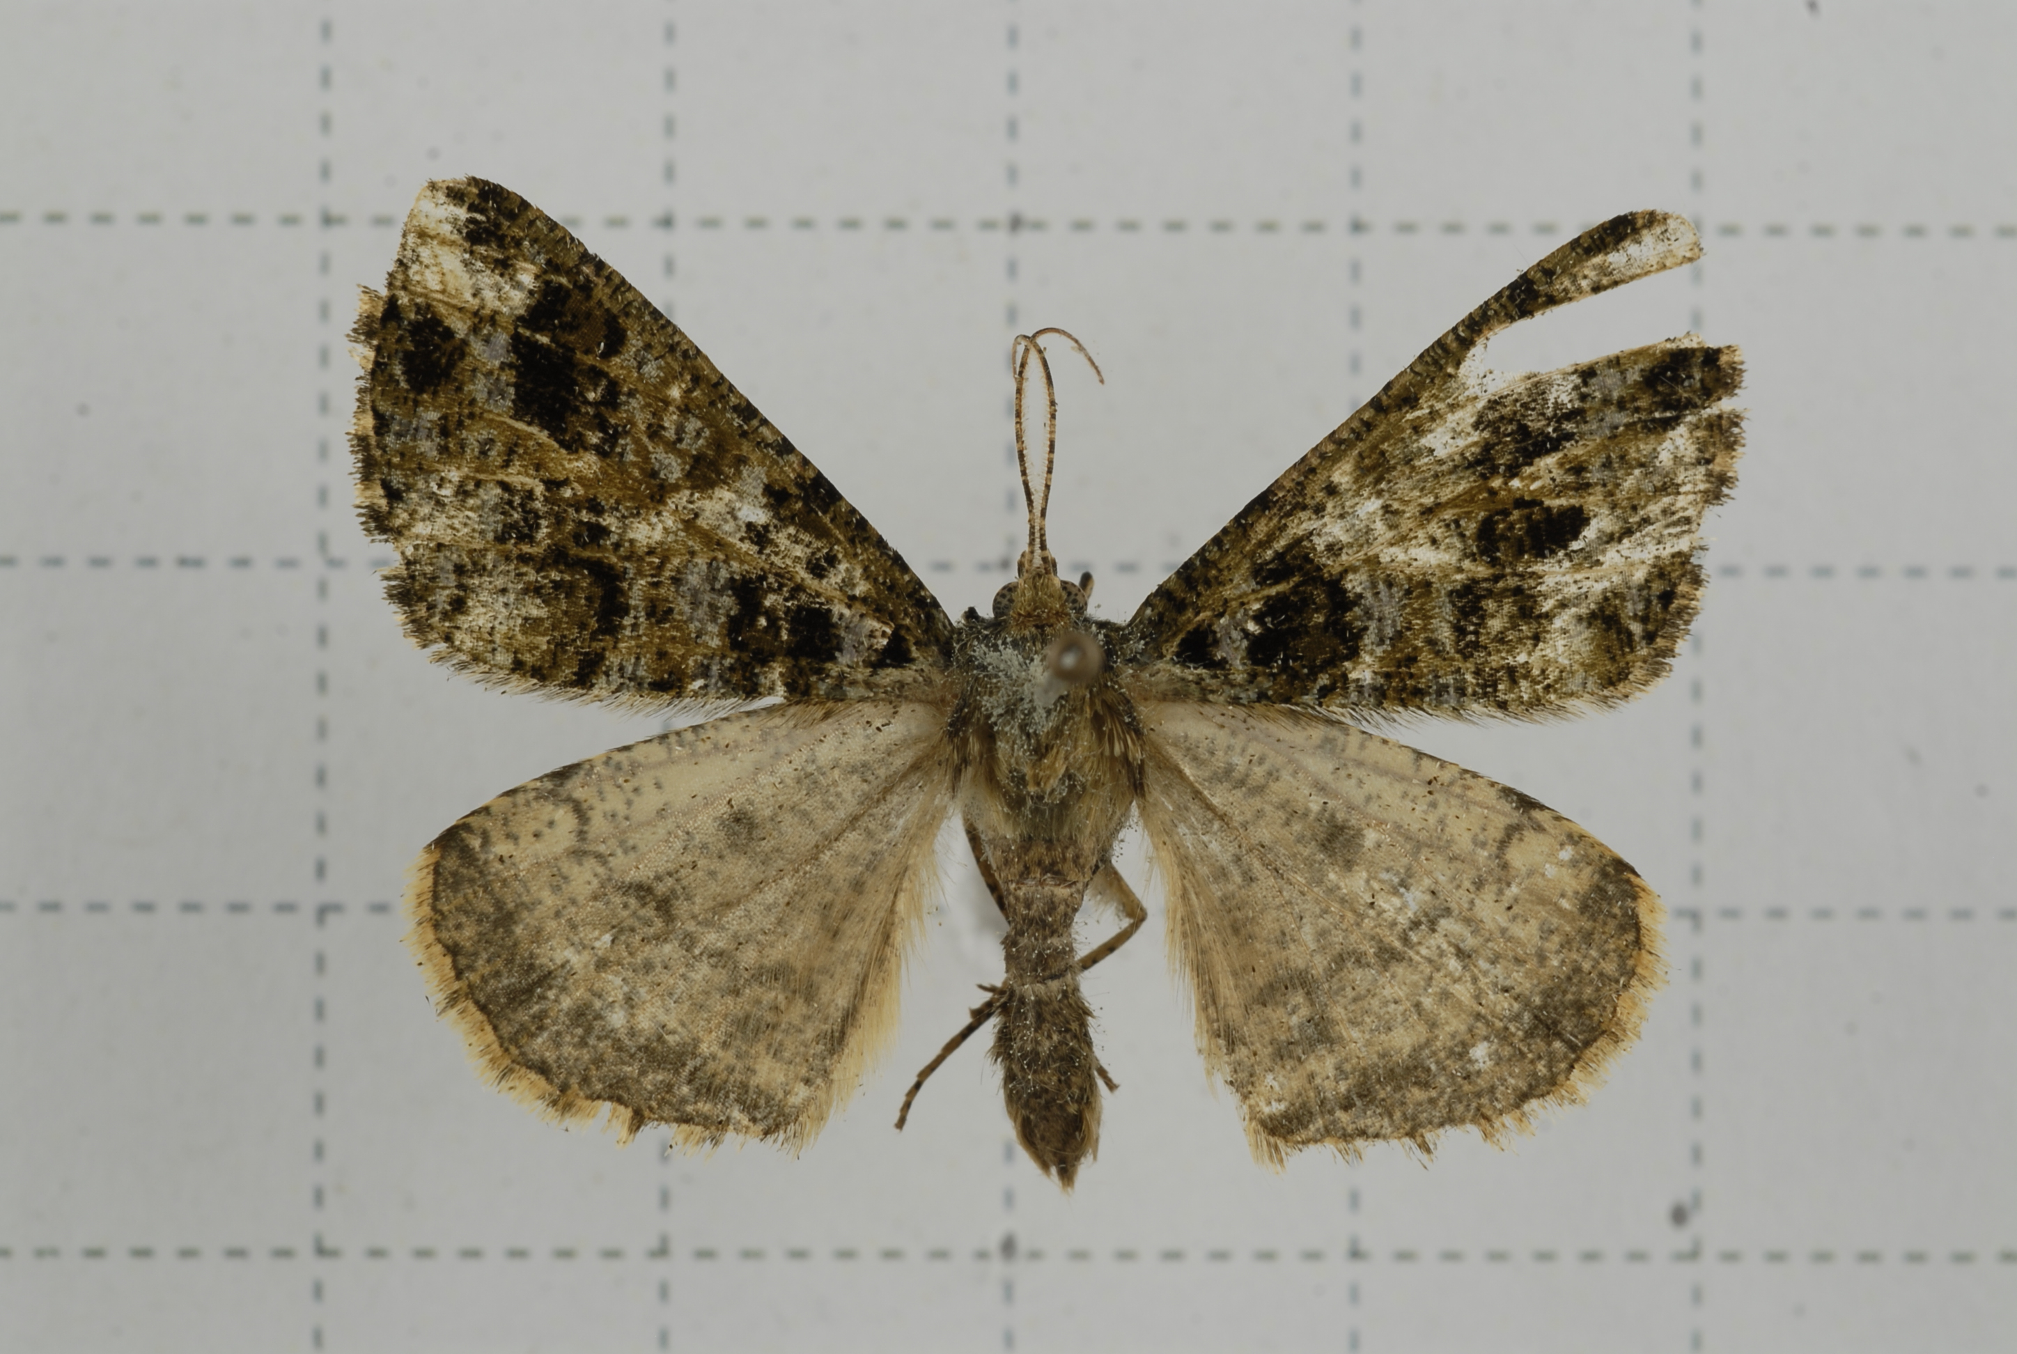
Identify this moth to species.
Arichanna pryeraria
